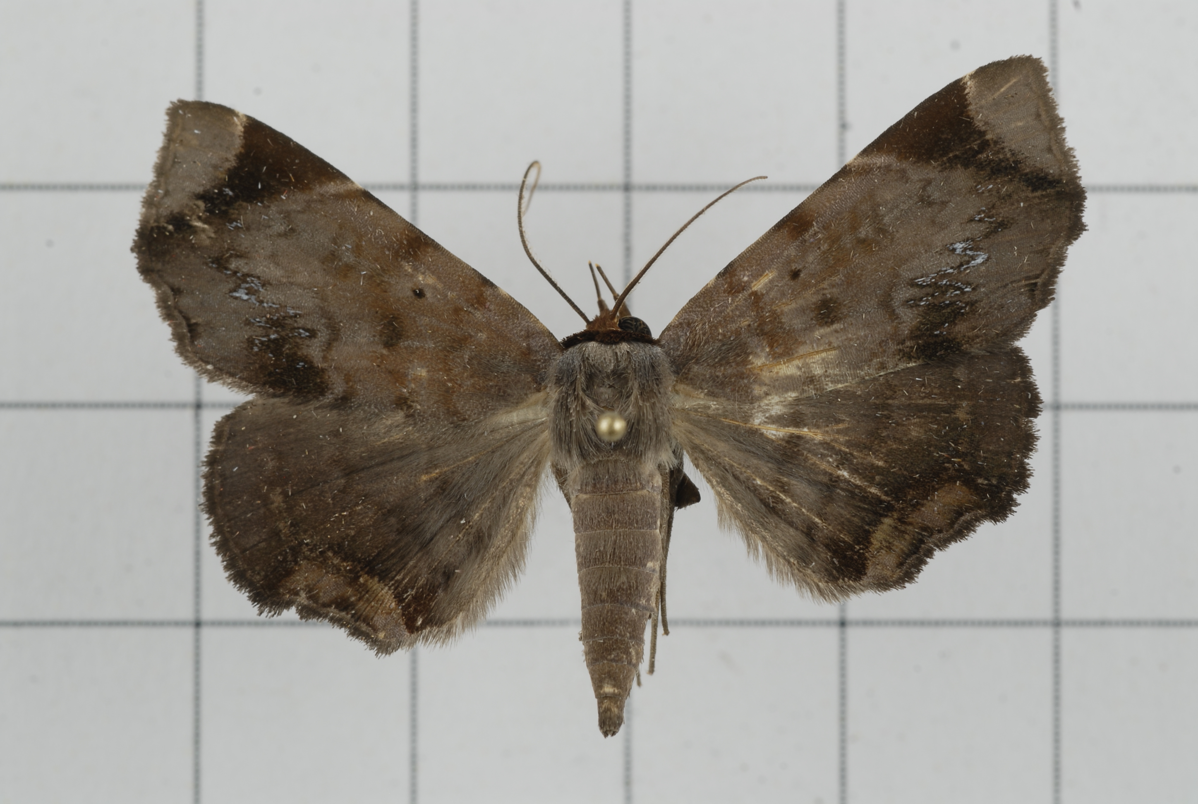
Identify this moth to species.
Mecodina albodentata
